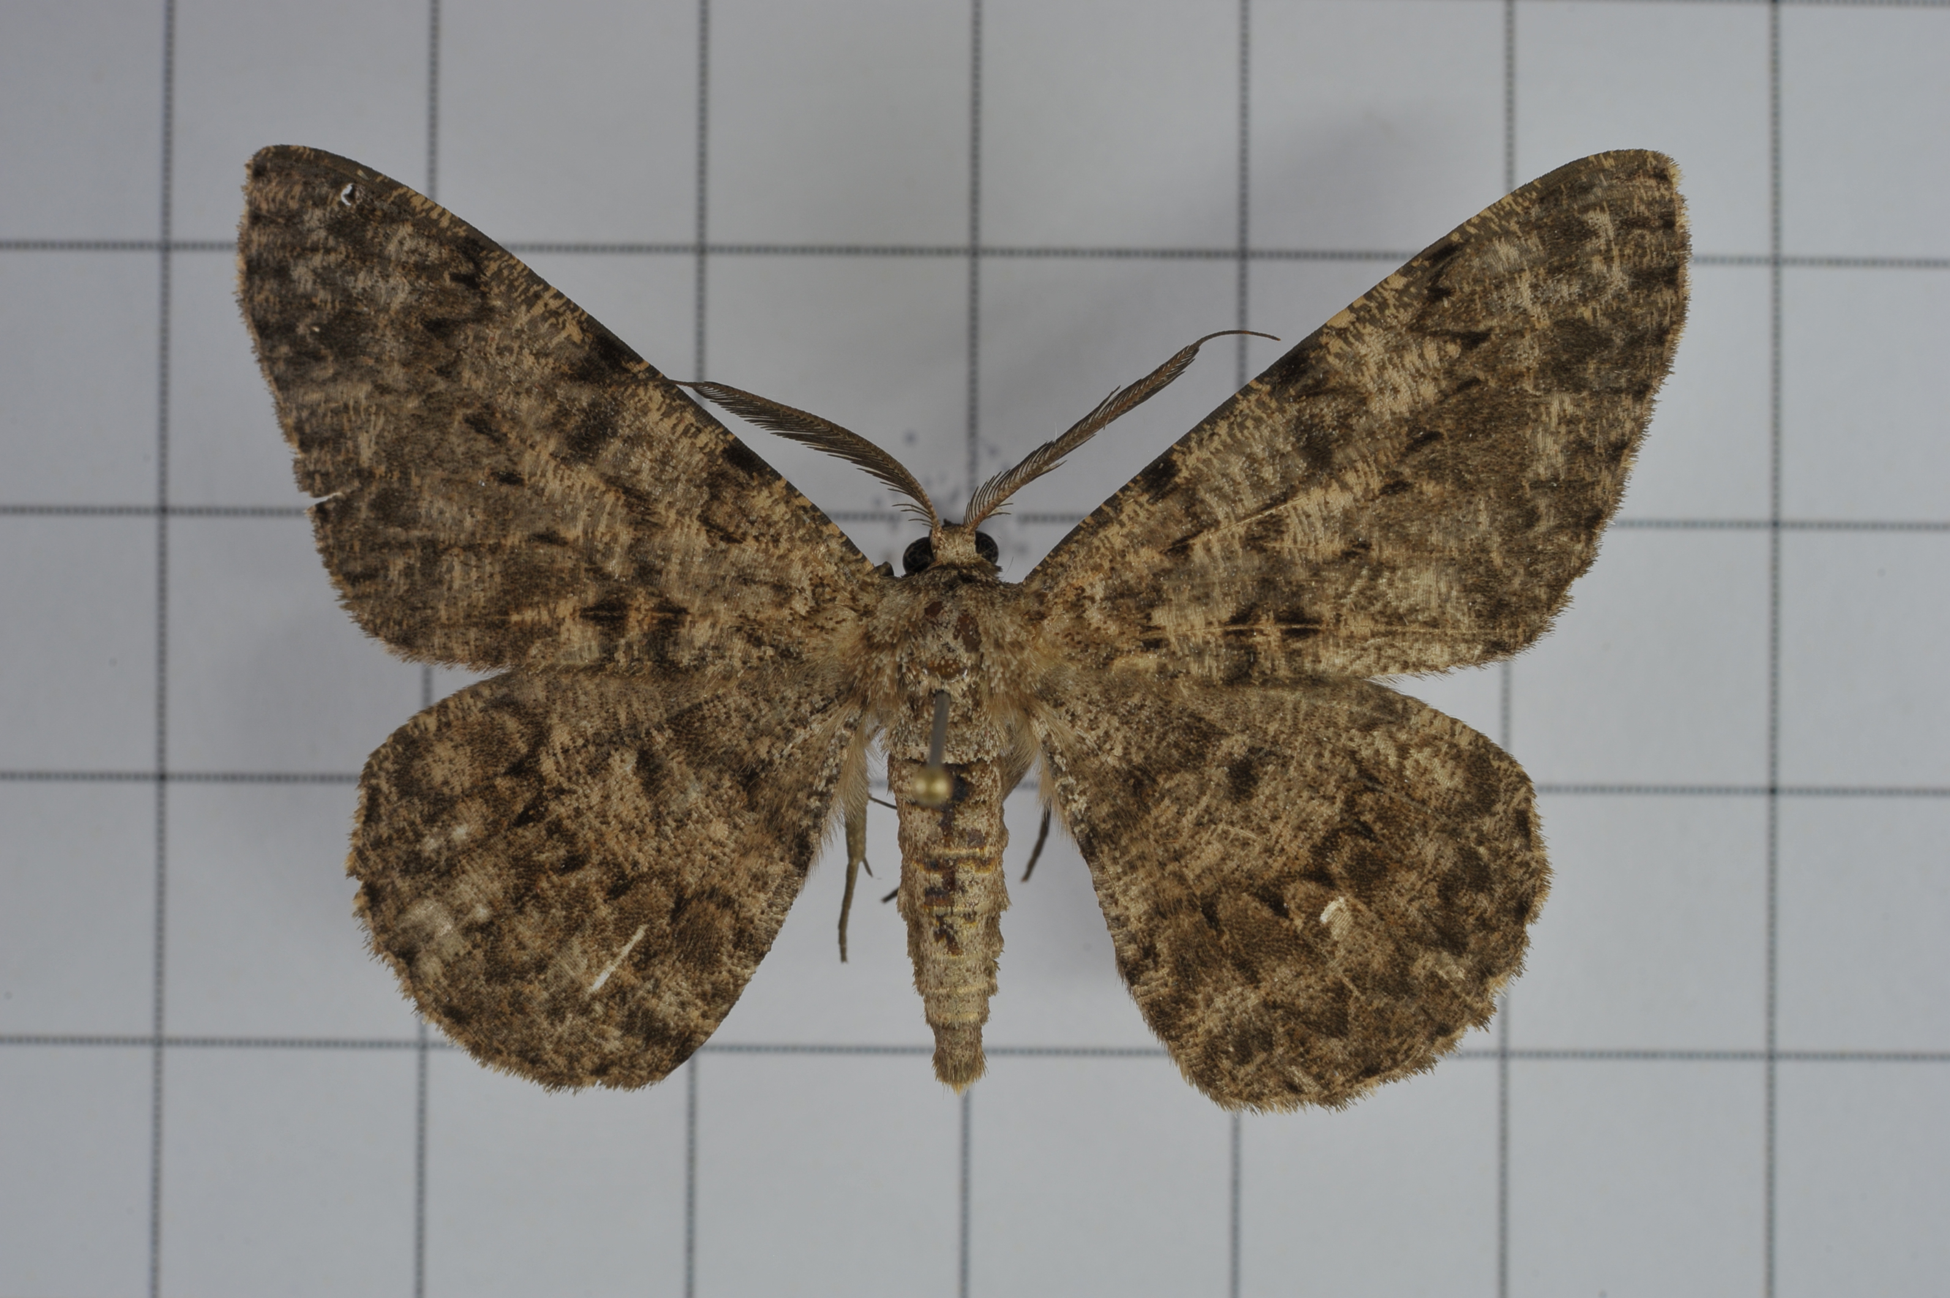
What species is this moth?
Hypomecis cineracea
